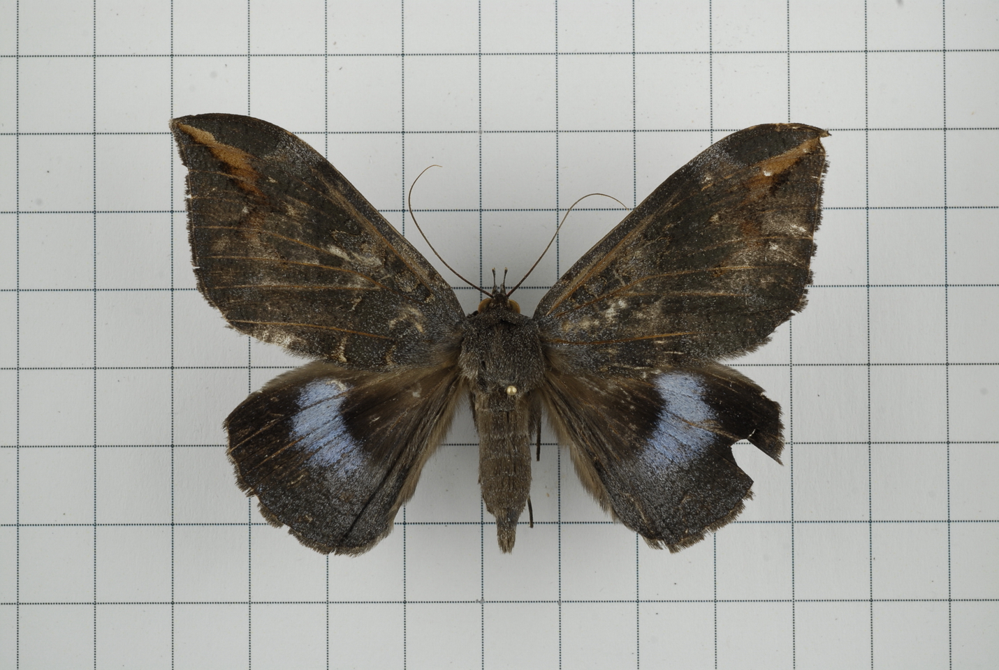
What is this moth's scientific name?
Ischyja ferrifracta
